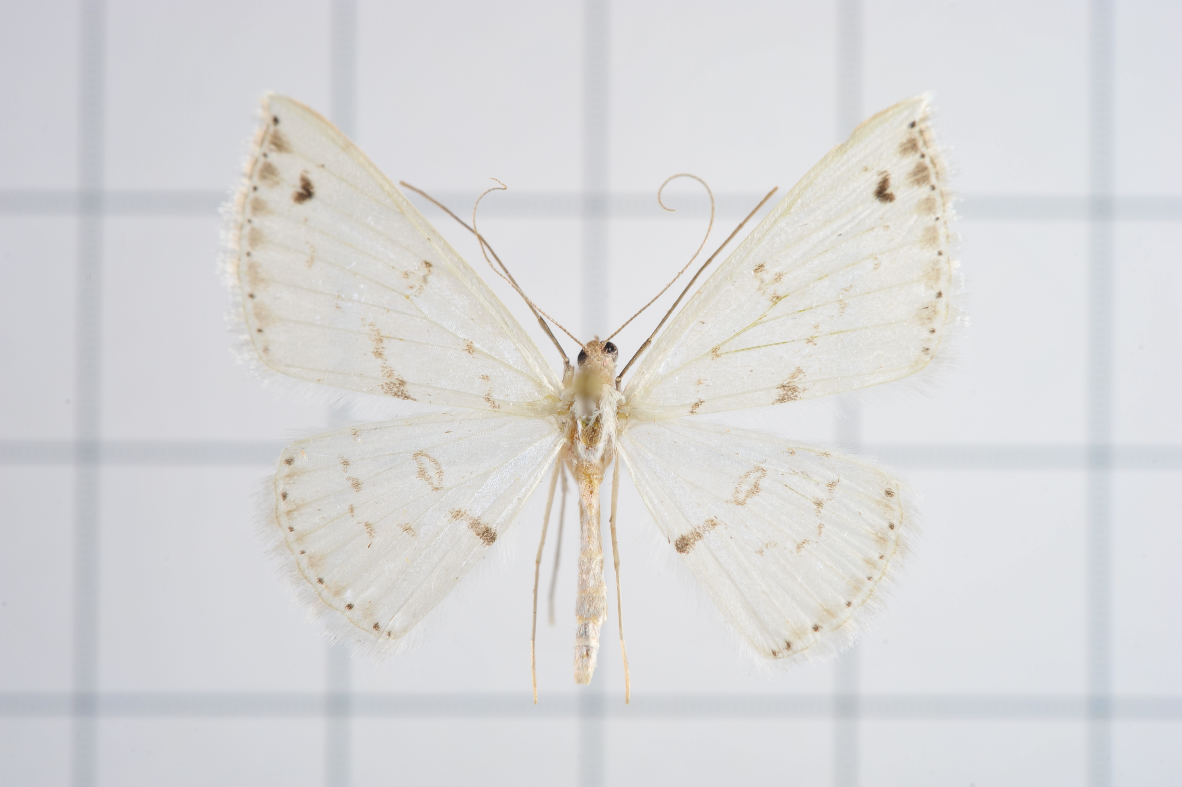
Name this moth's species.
Derambila dentifera
